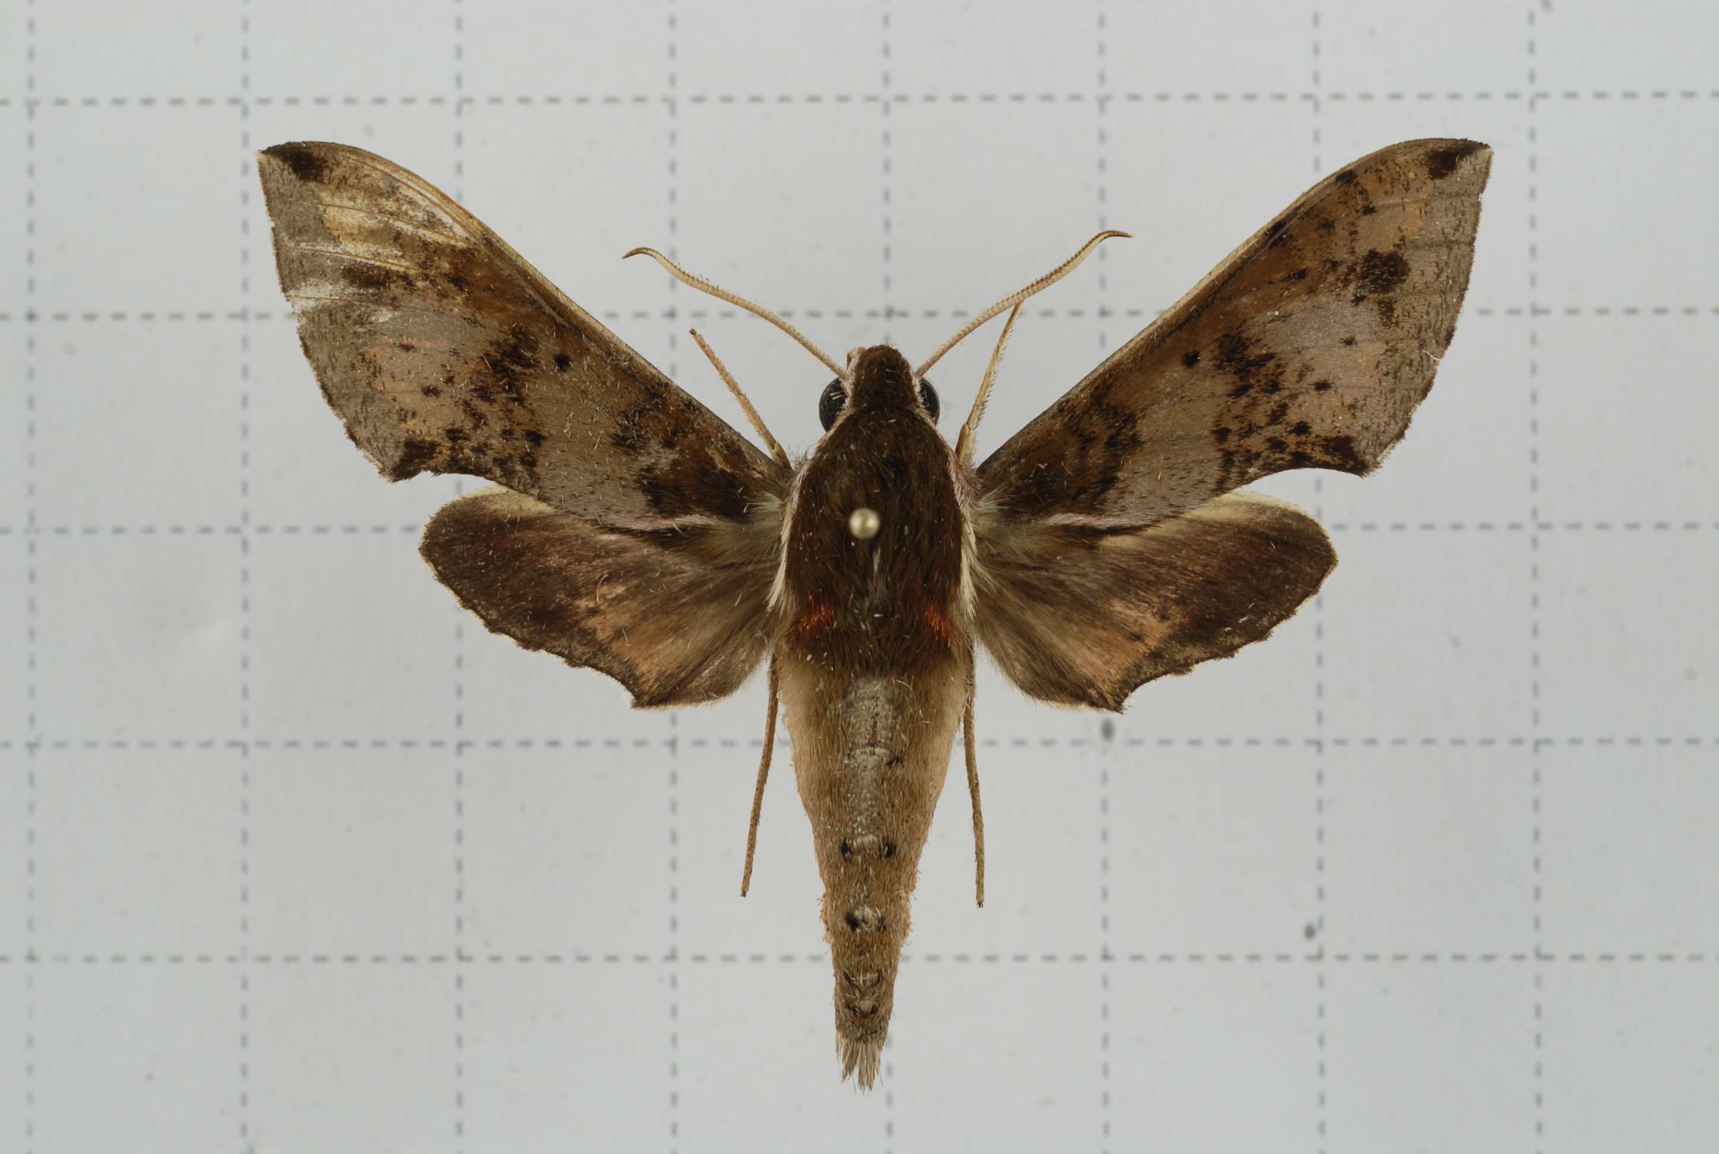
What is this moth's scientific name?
Rhagastis binoculata
